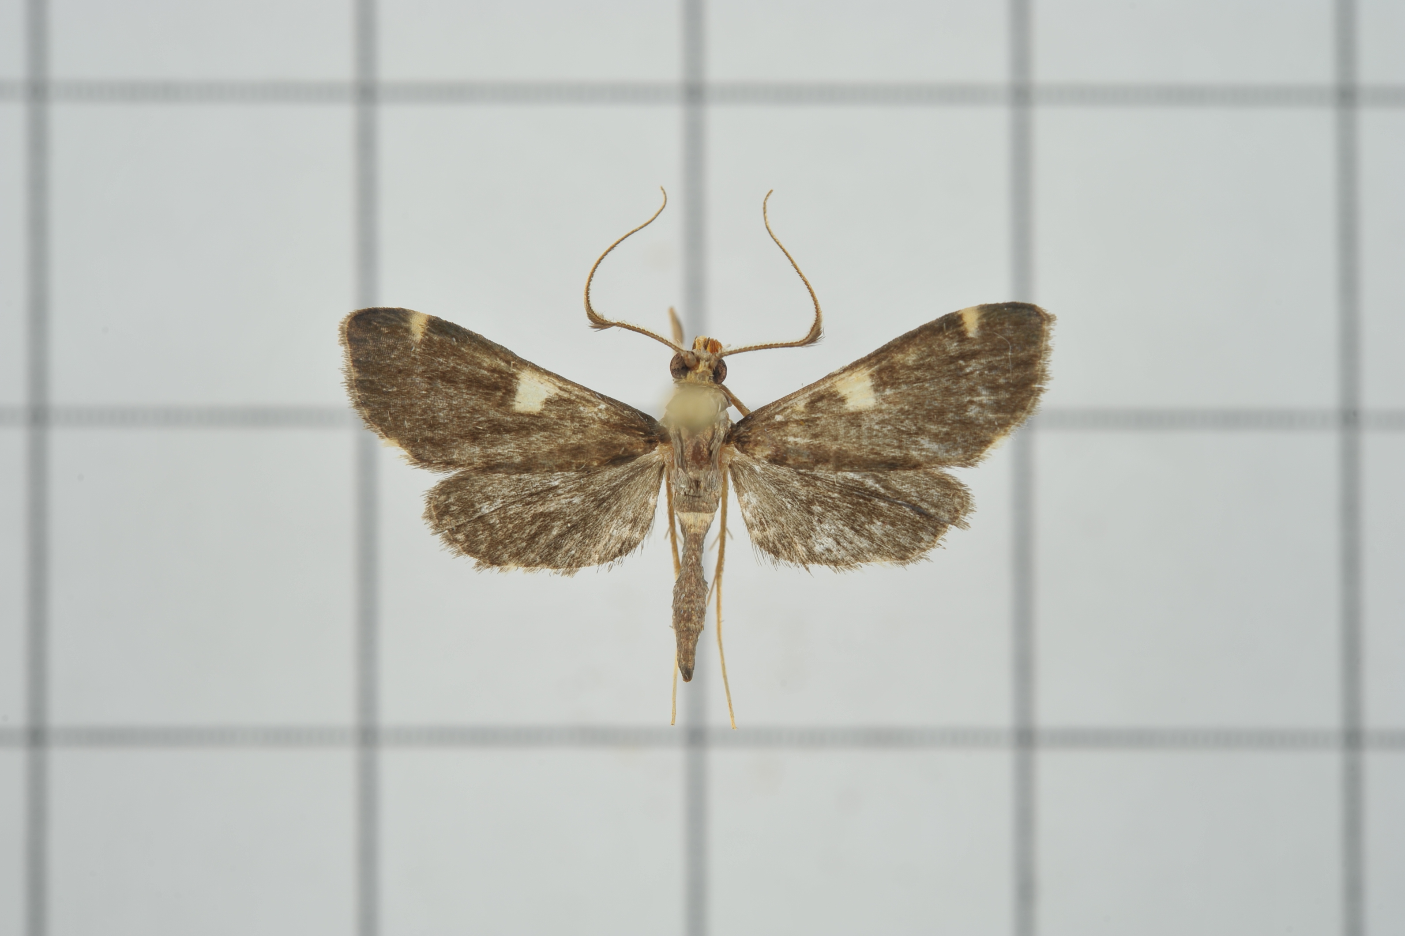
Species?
Piletocera aegimiusalis
